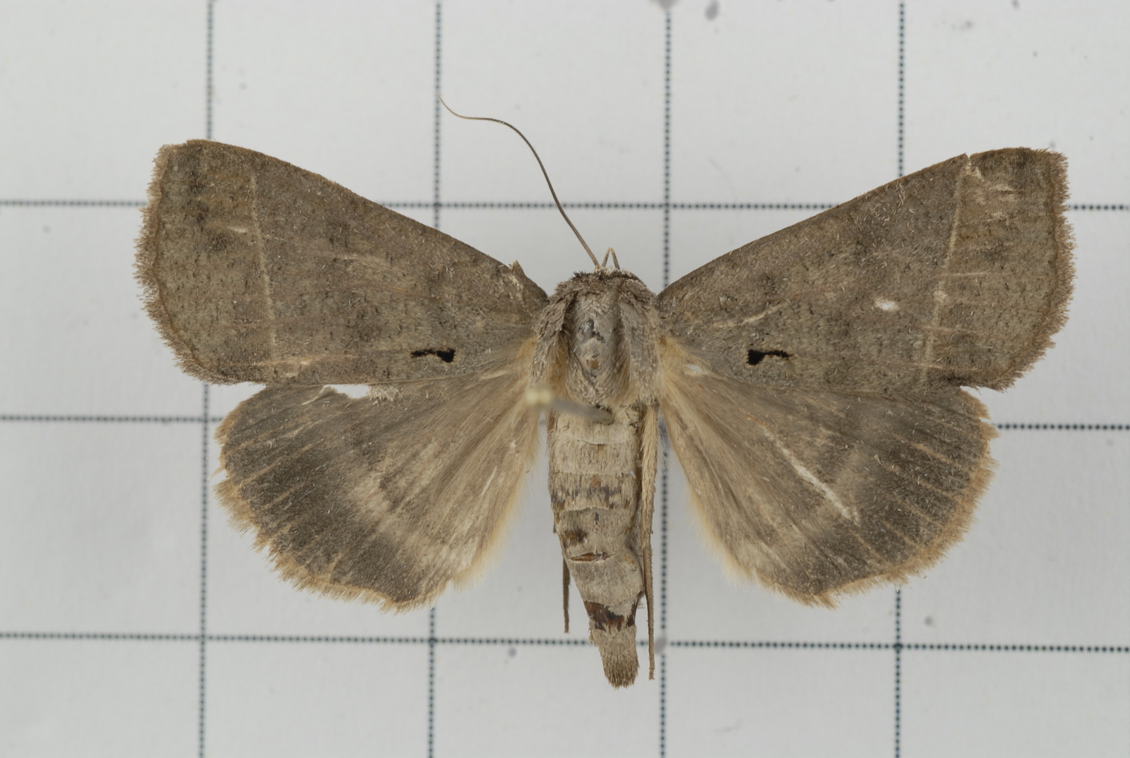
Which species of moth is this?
Pantydia metaspila
